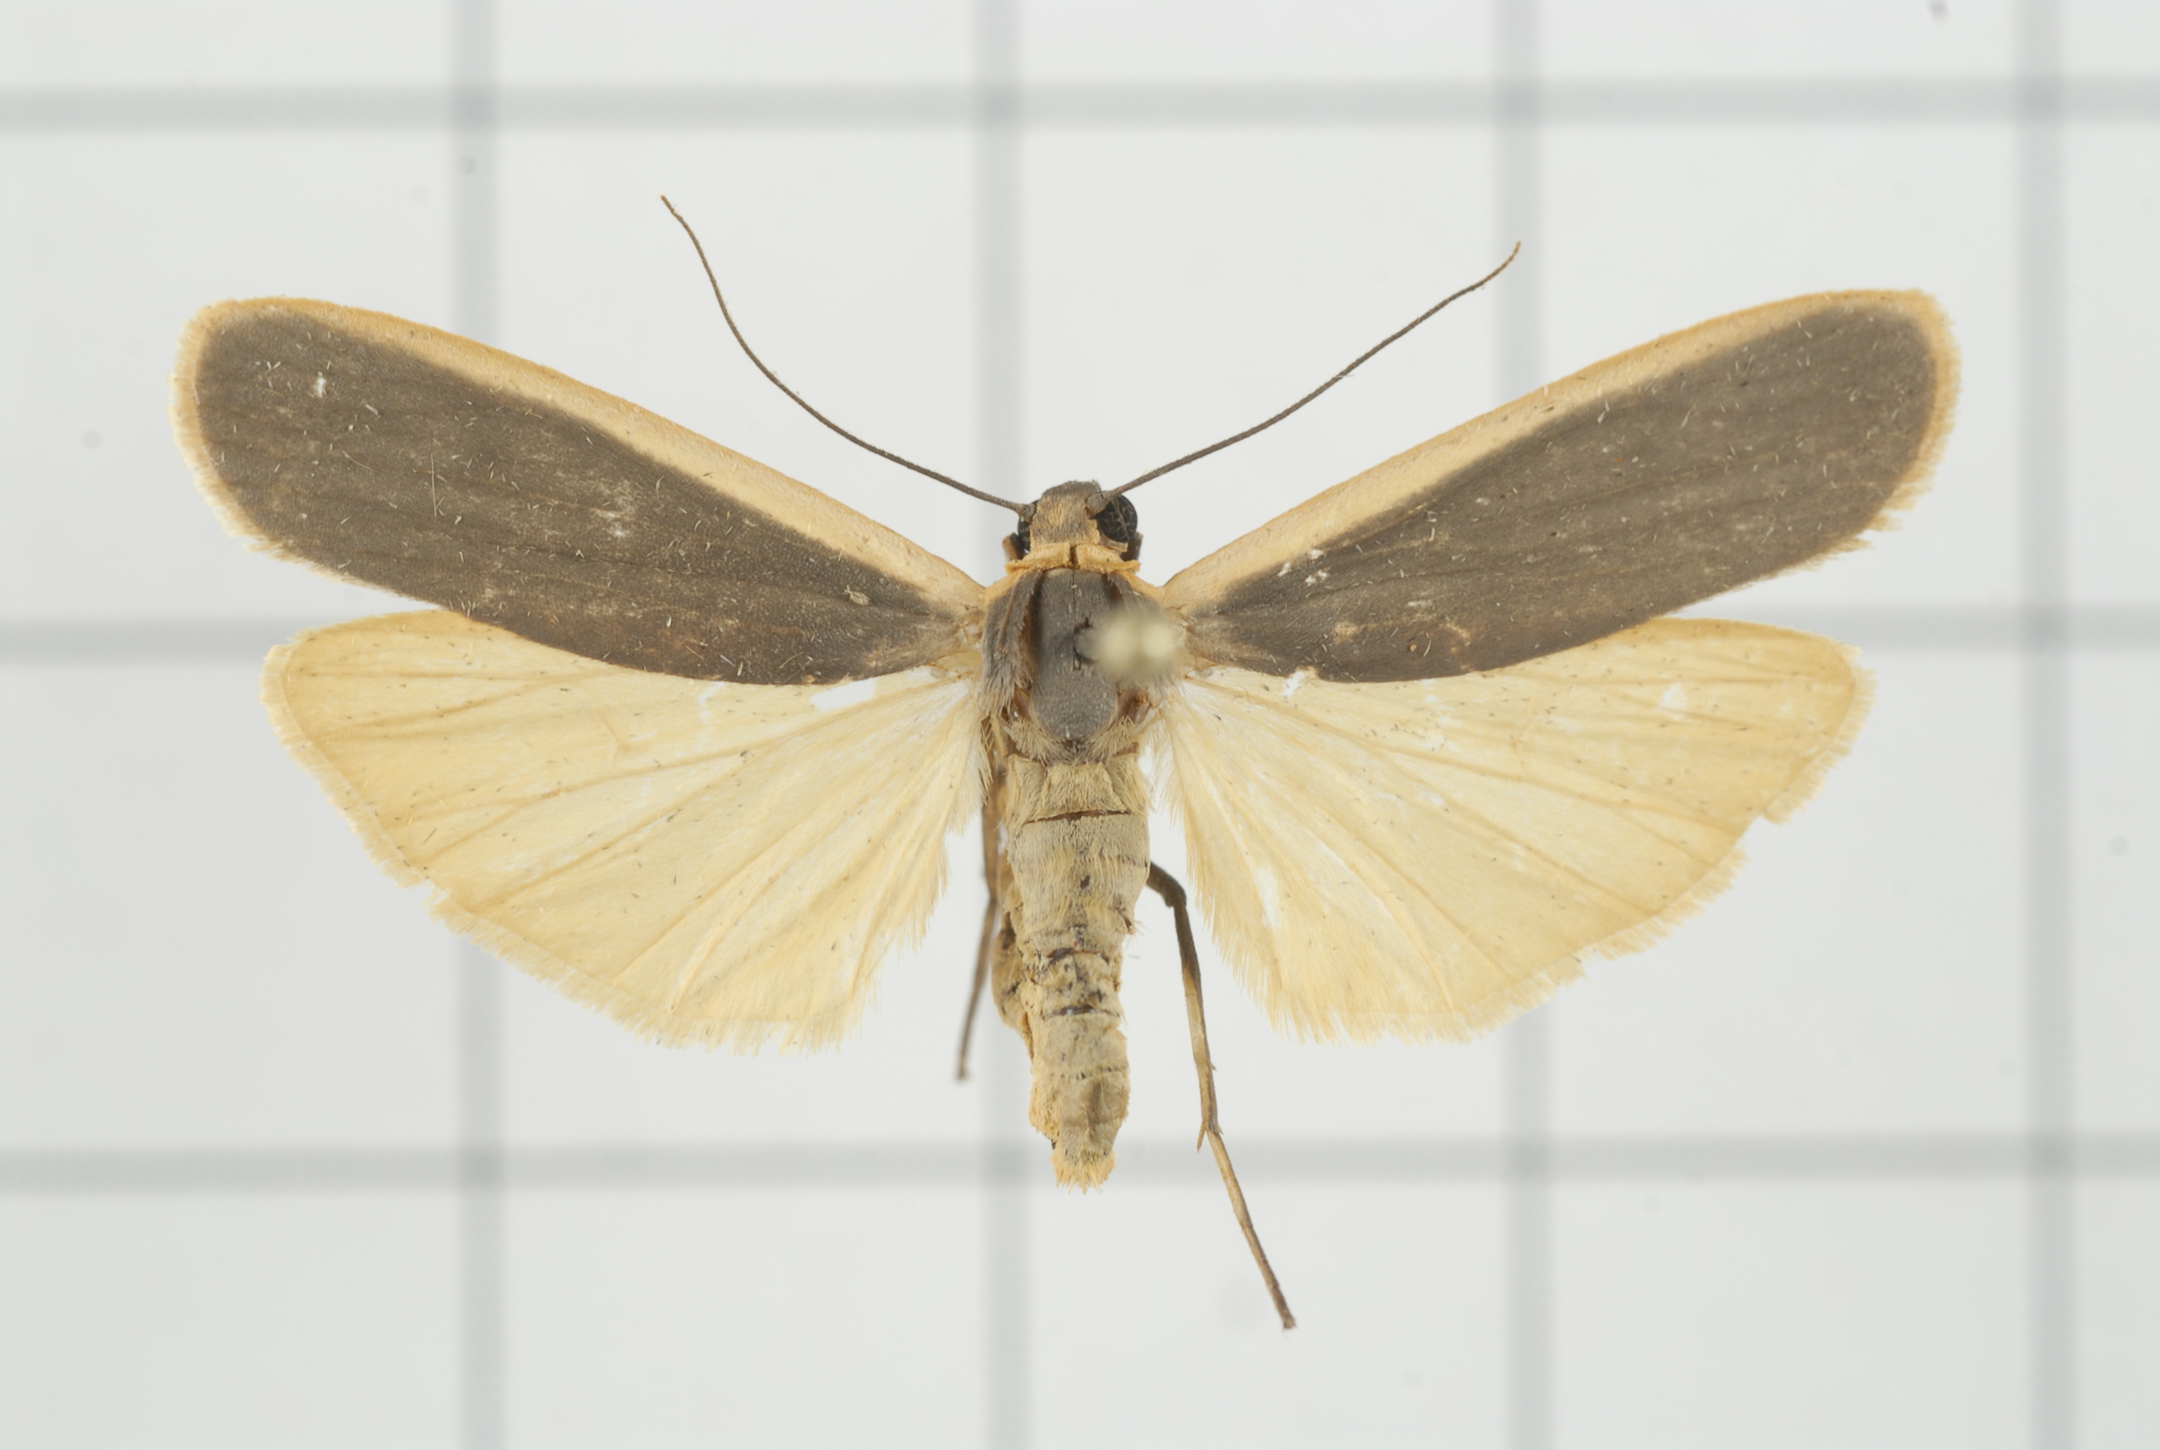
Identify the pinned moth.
Brunia antica
